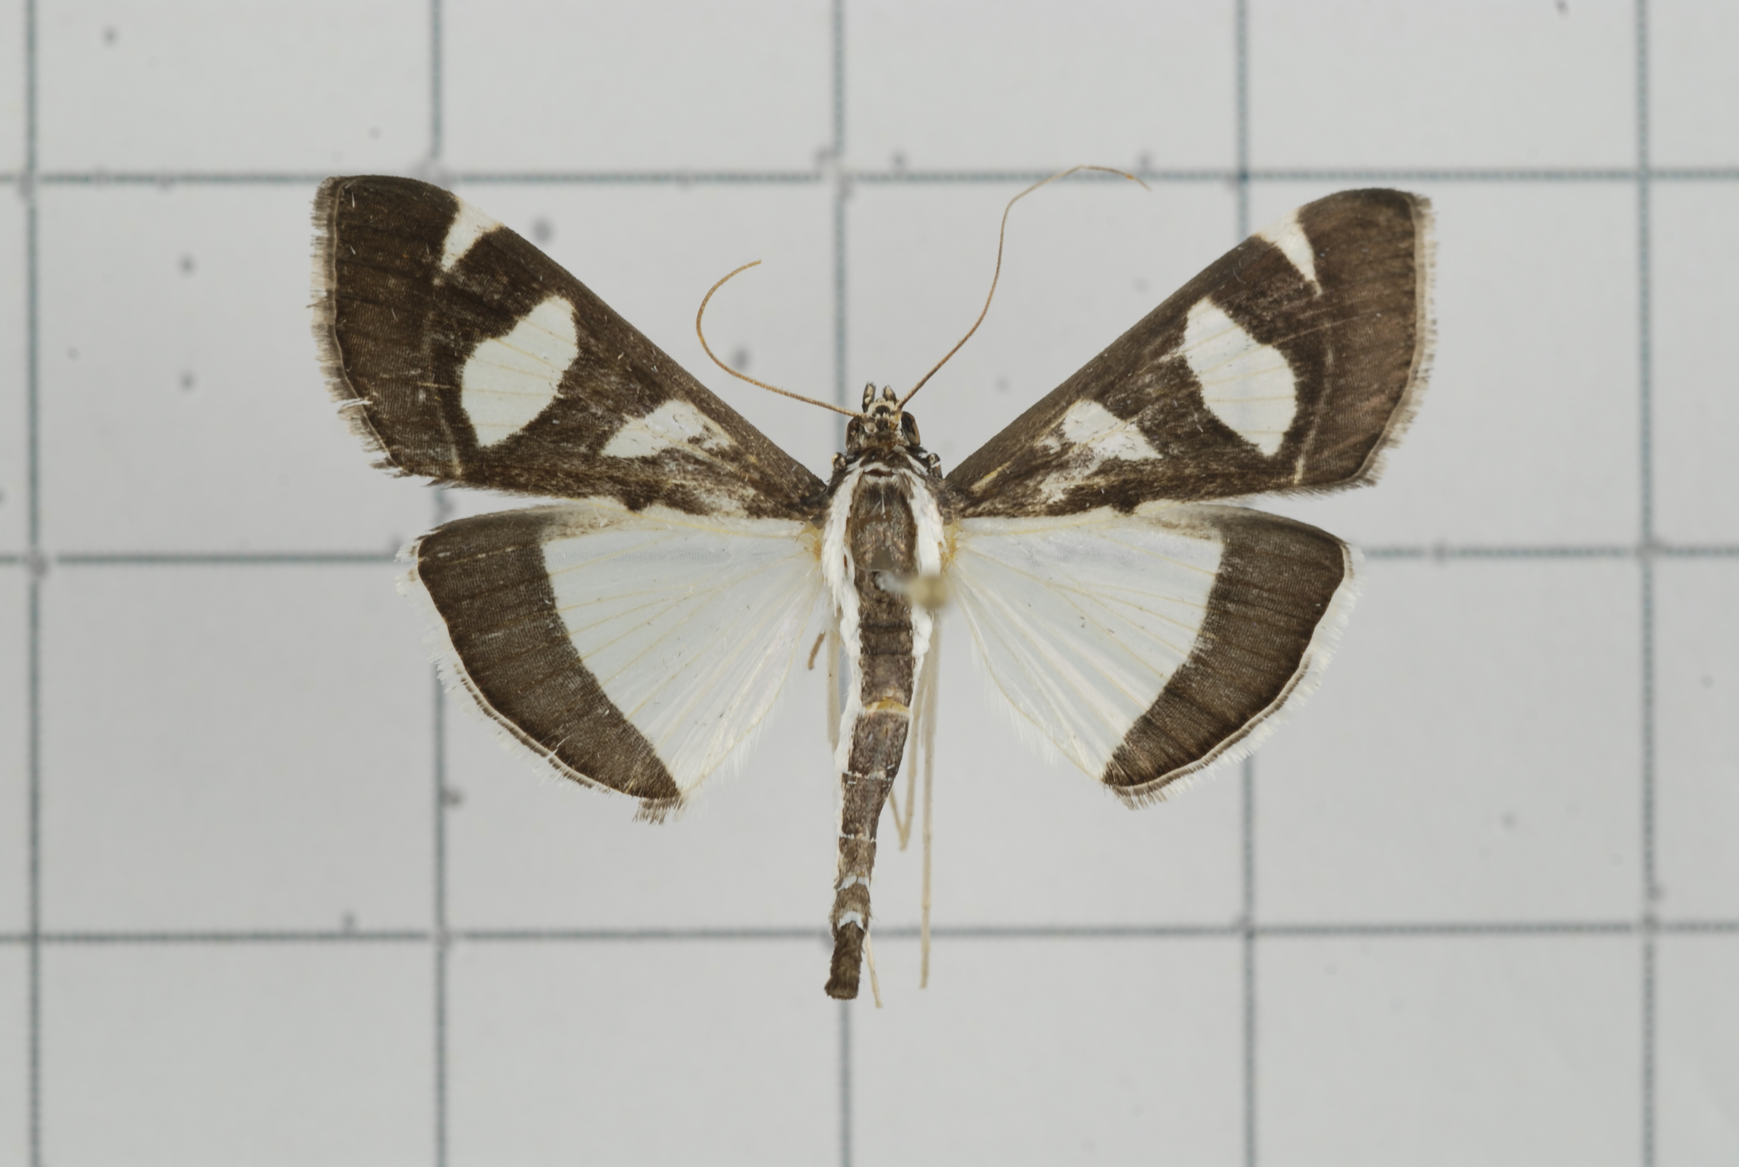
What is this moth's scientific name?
Glyphodes actorionalis
